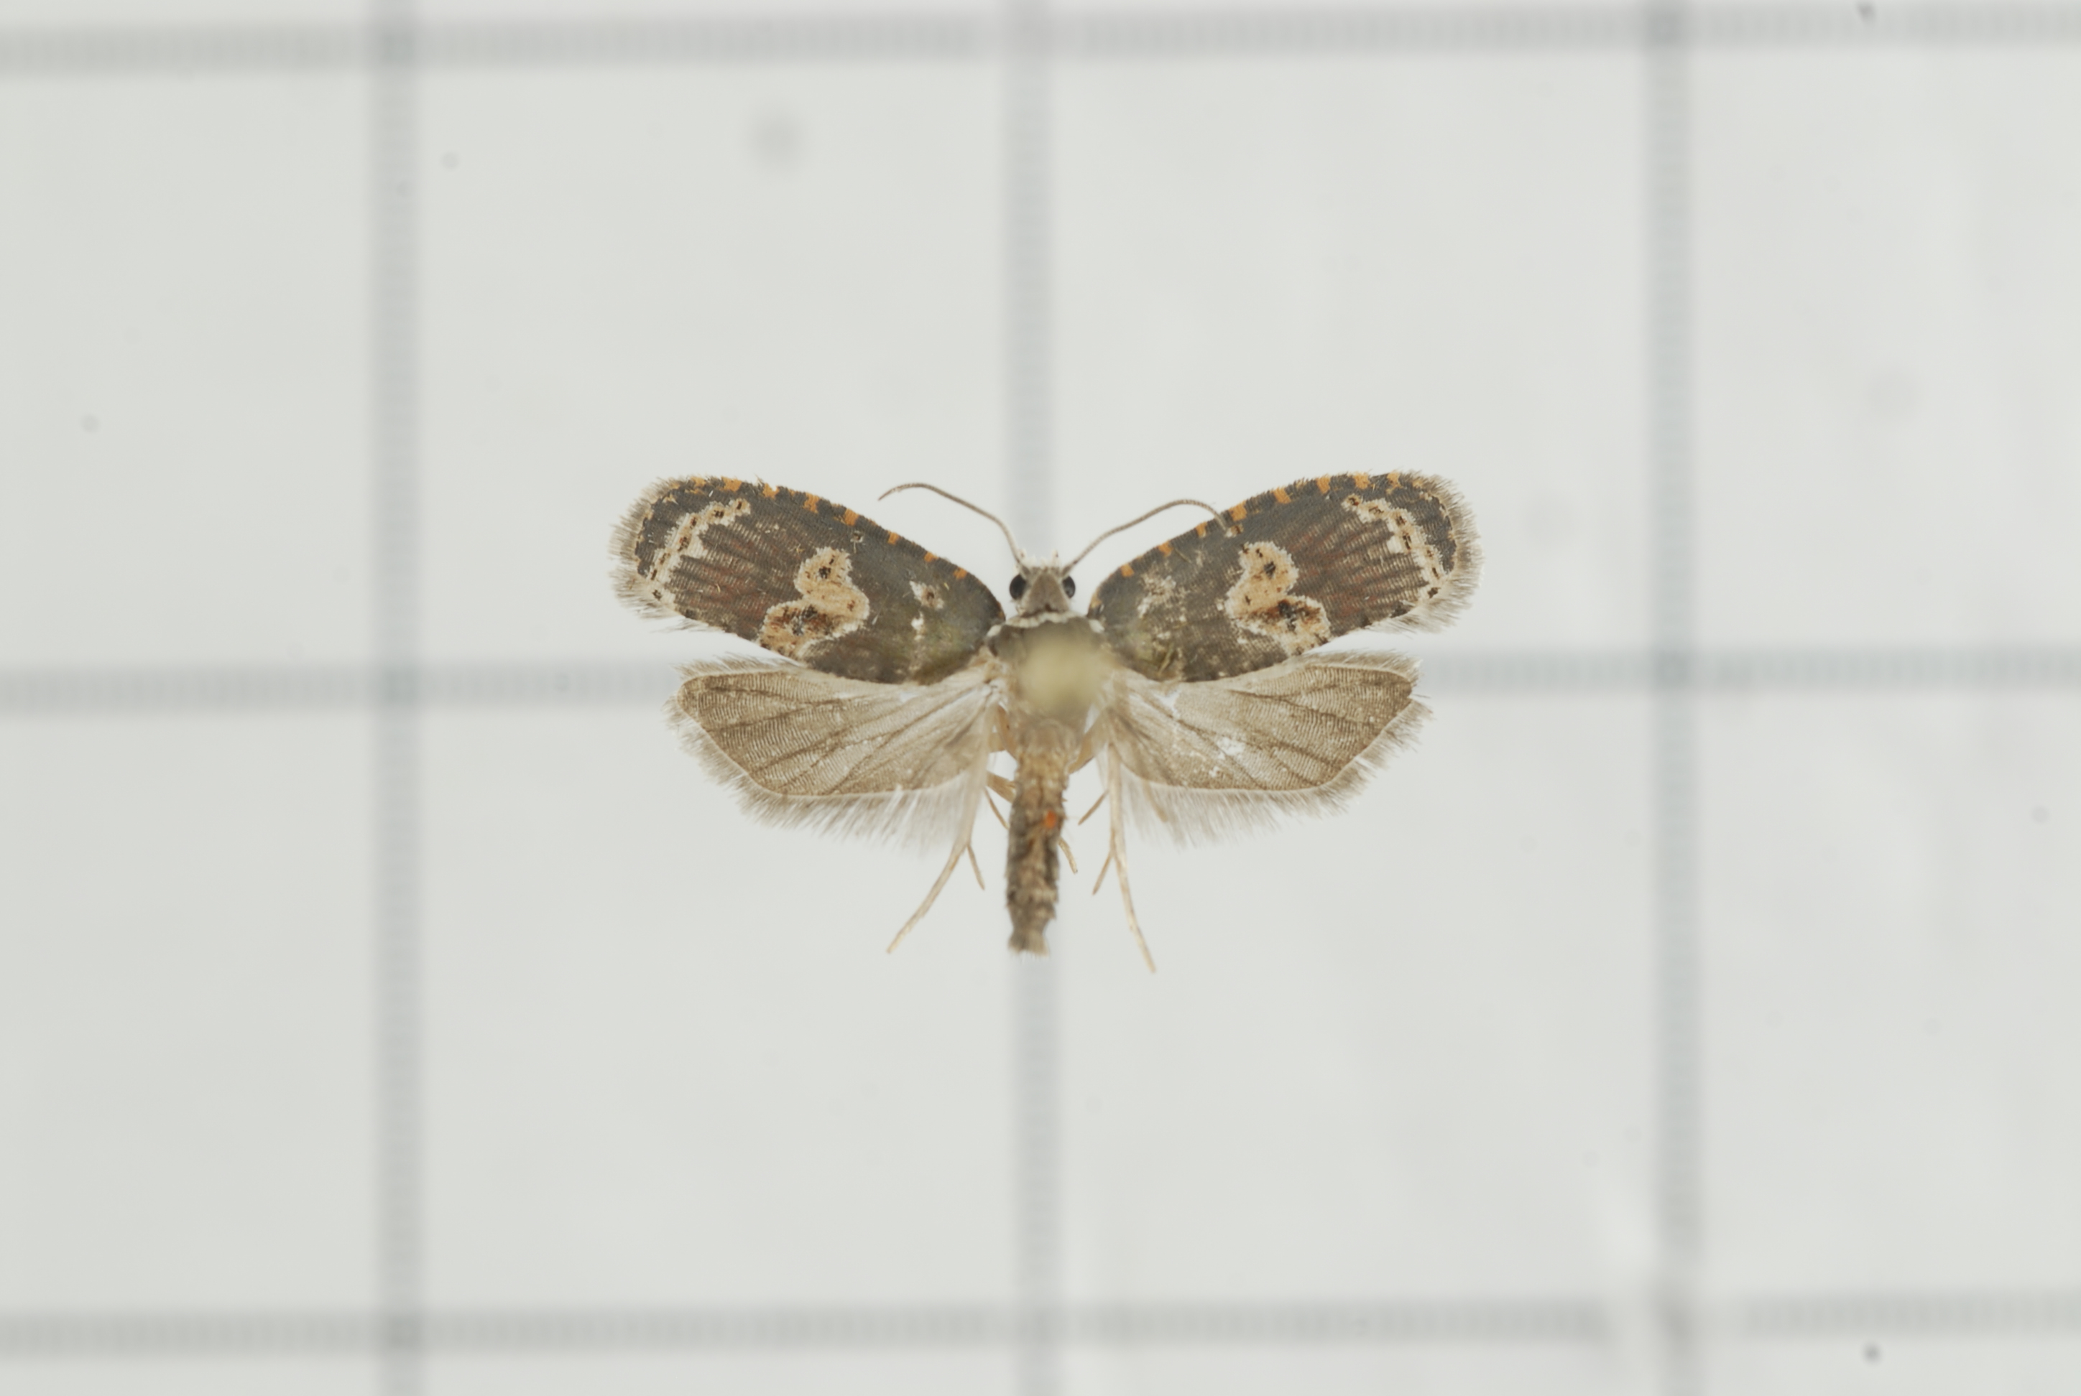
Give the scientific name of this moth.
Cnesteboda celligera
